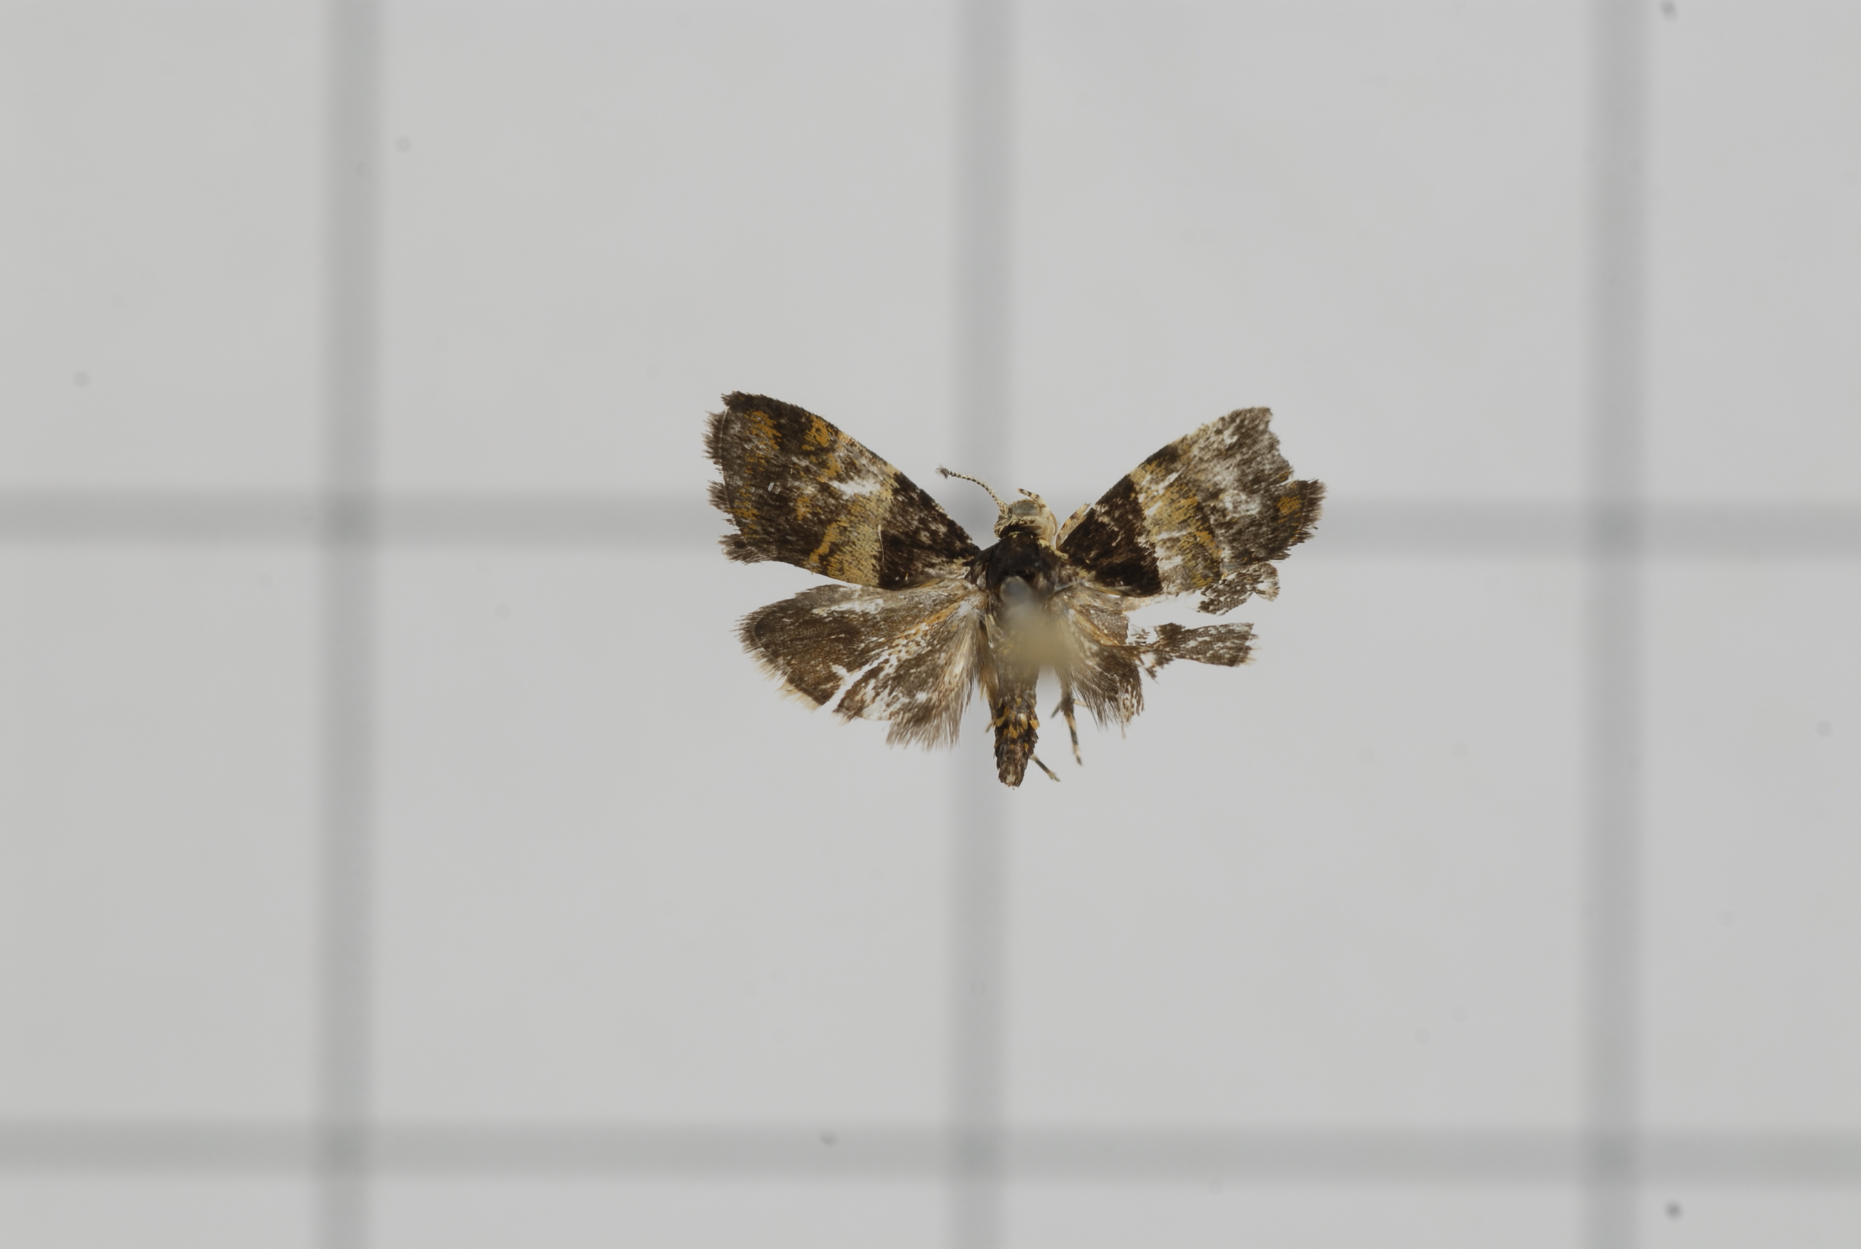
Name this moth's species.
Choreutis xanthogramma
